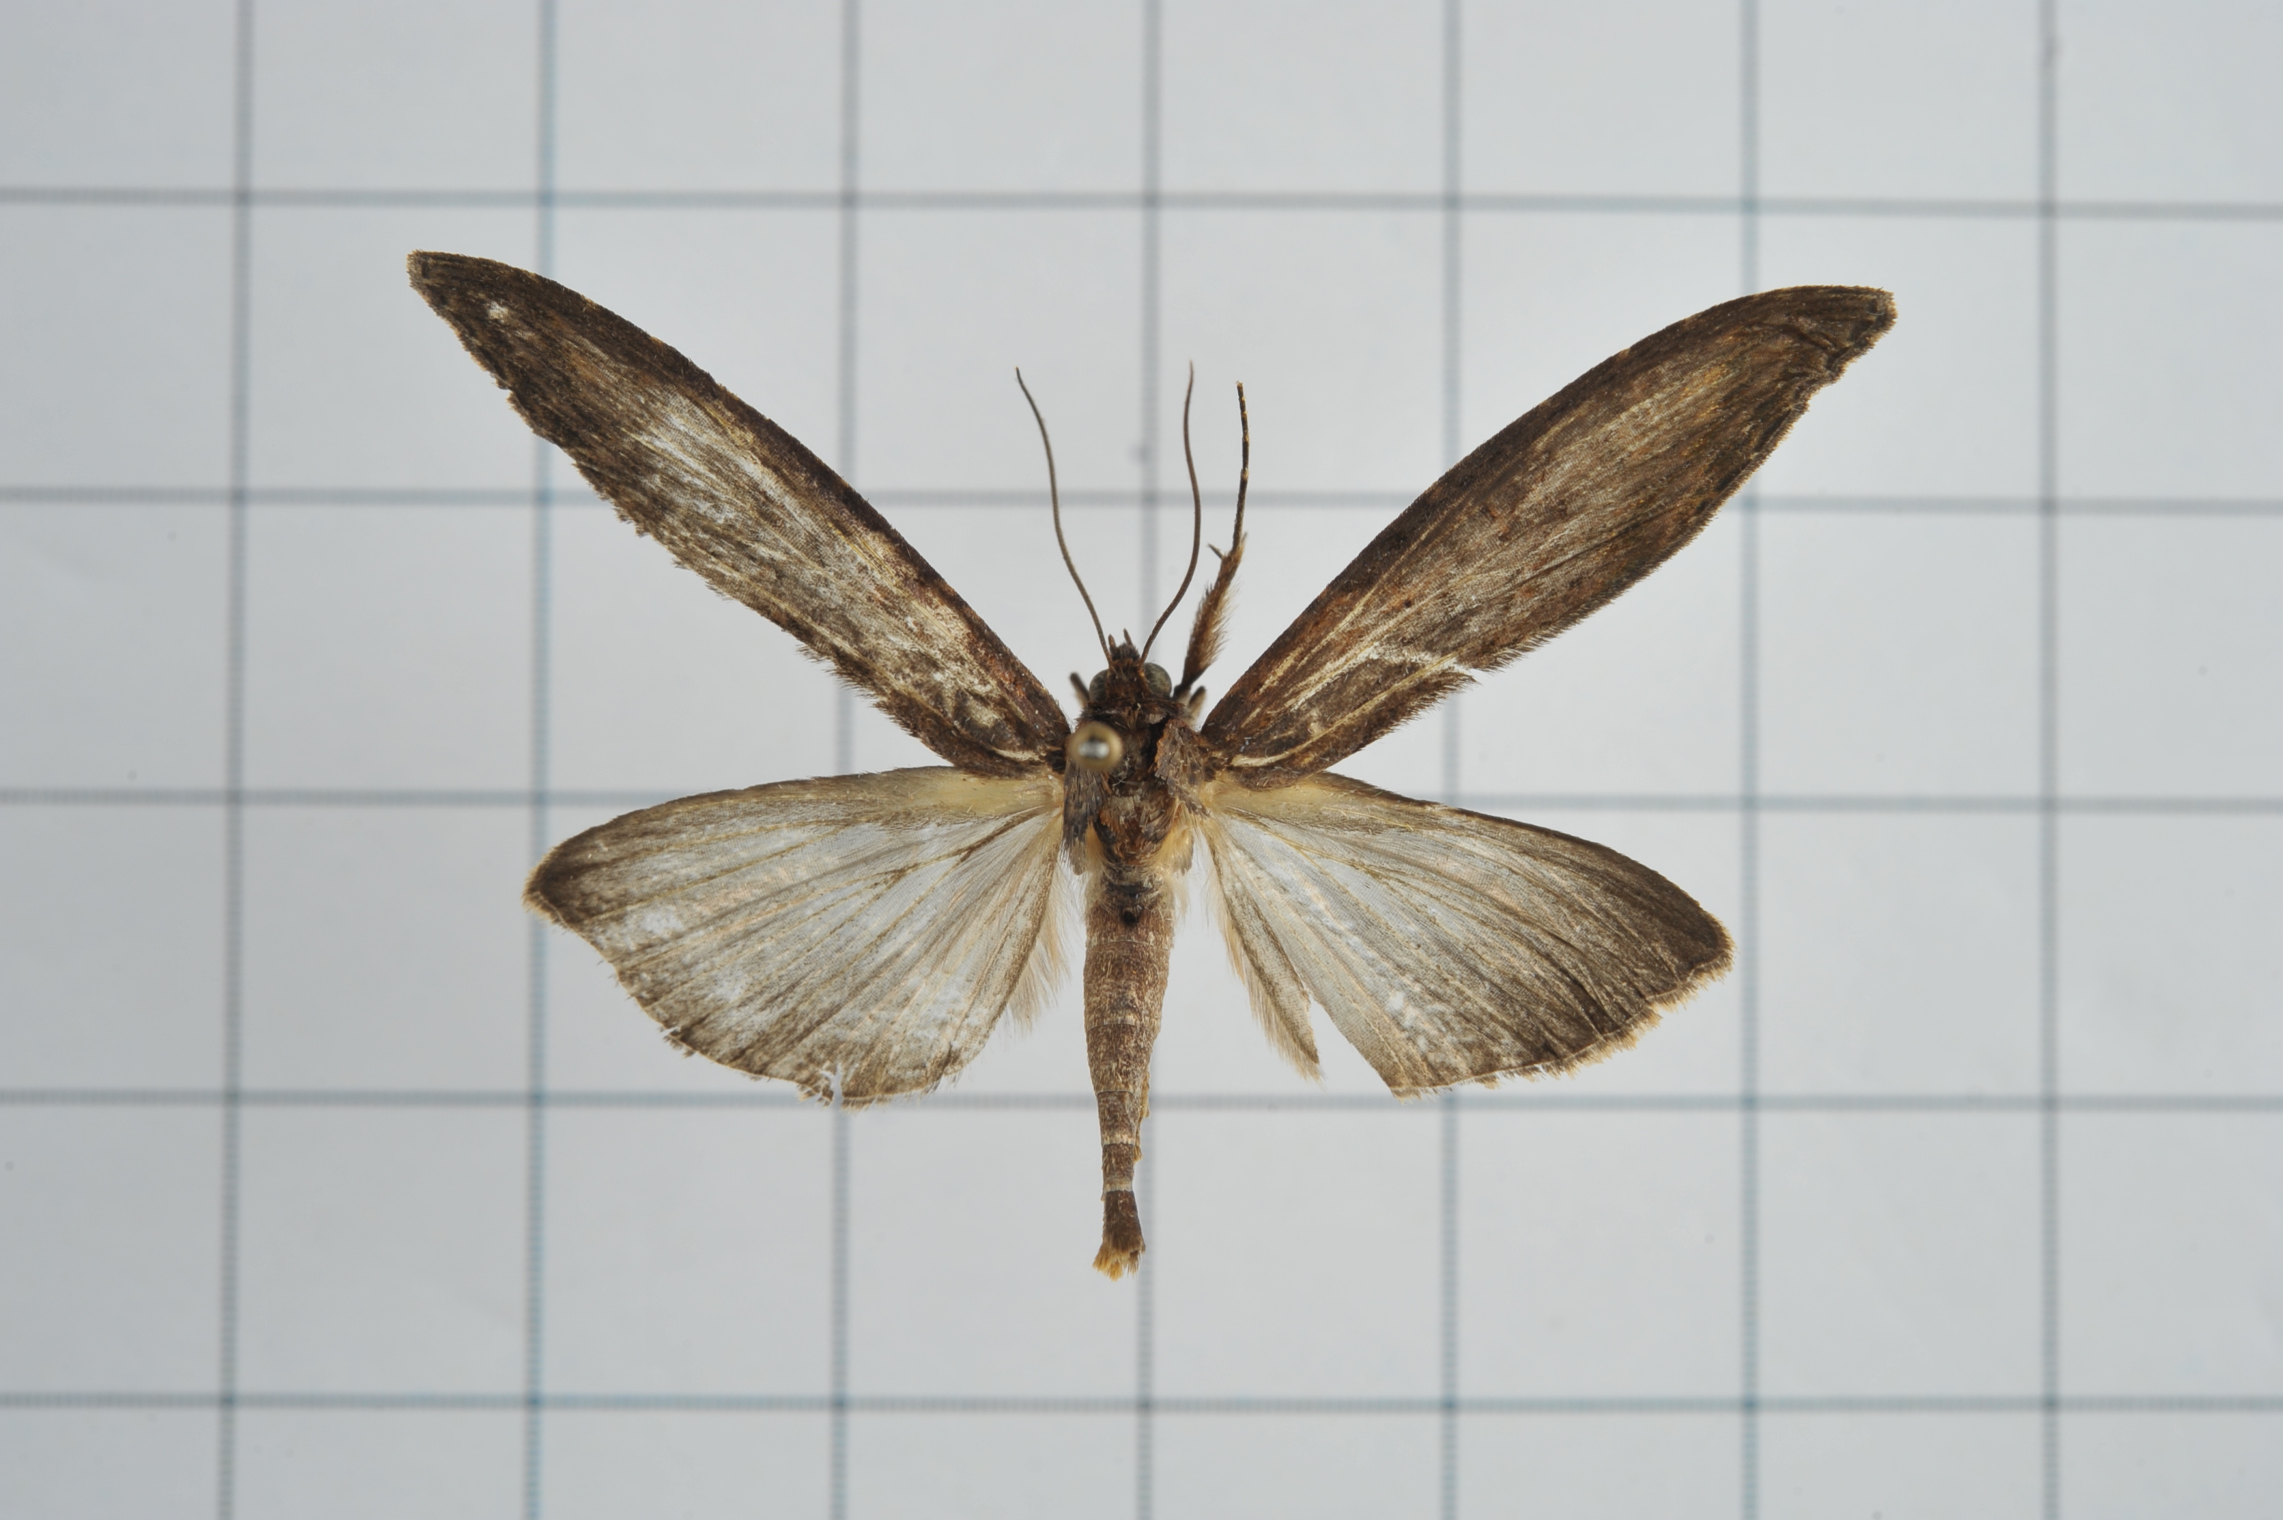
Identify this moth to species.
Lophoptera longipennis
